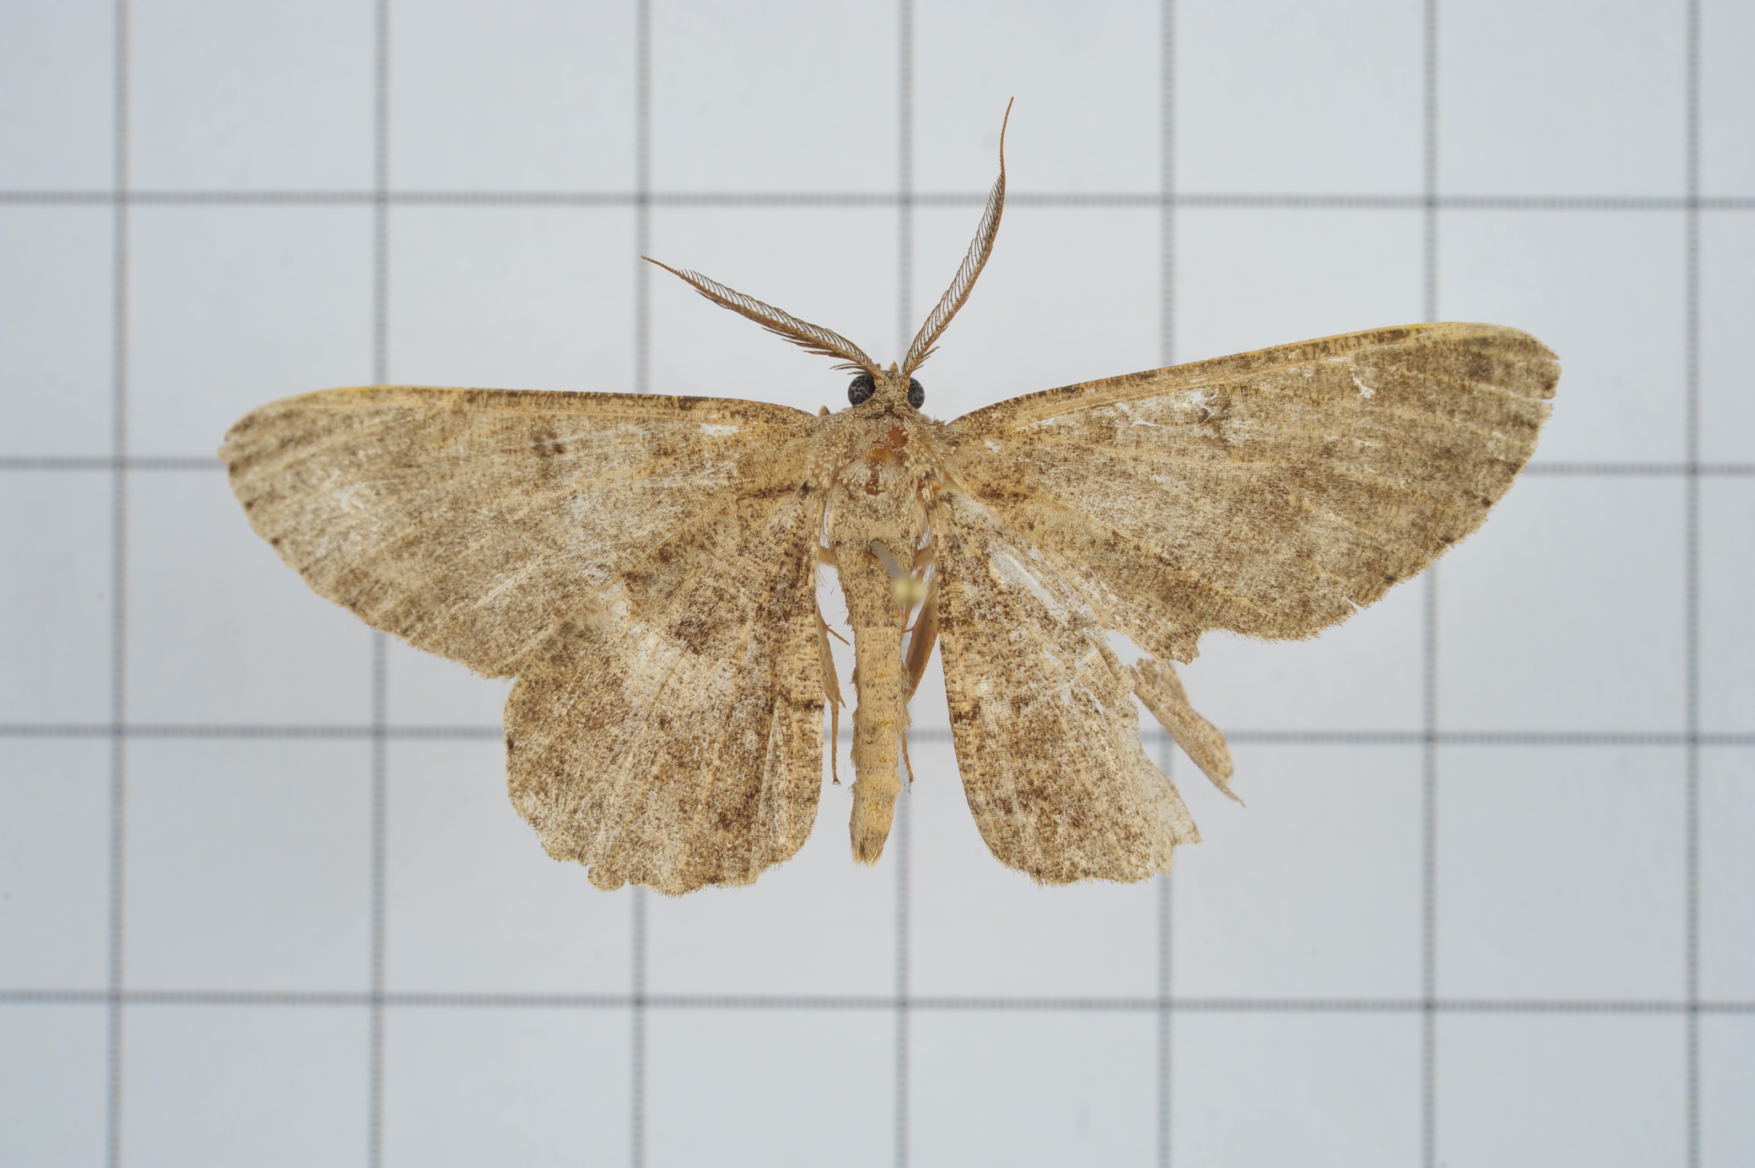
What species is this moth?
Cleora alienaria
